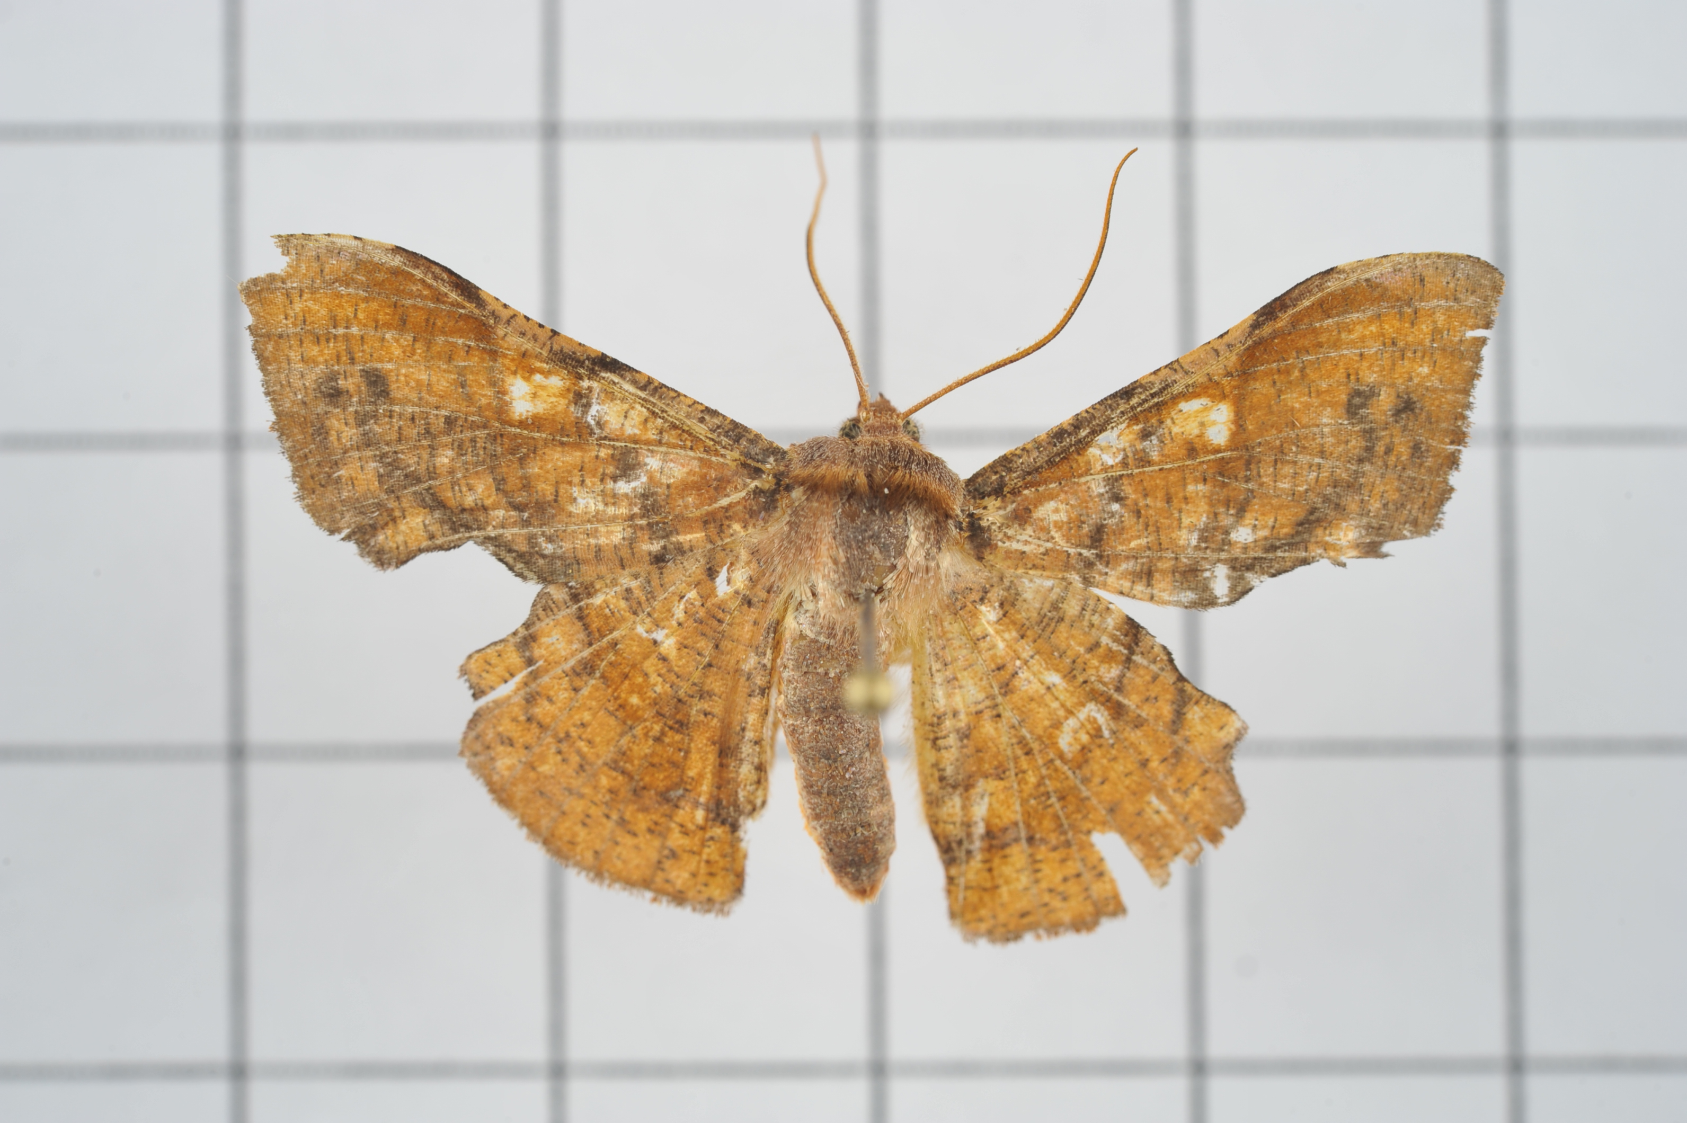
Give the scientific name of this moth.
Fascellina chromataria
